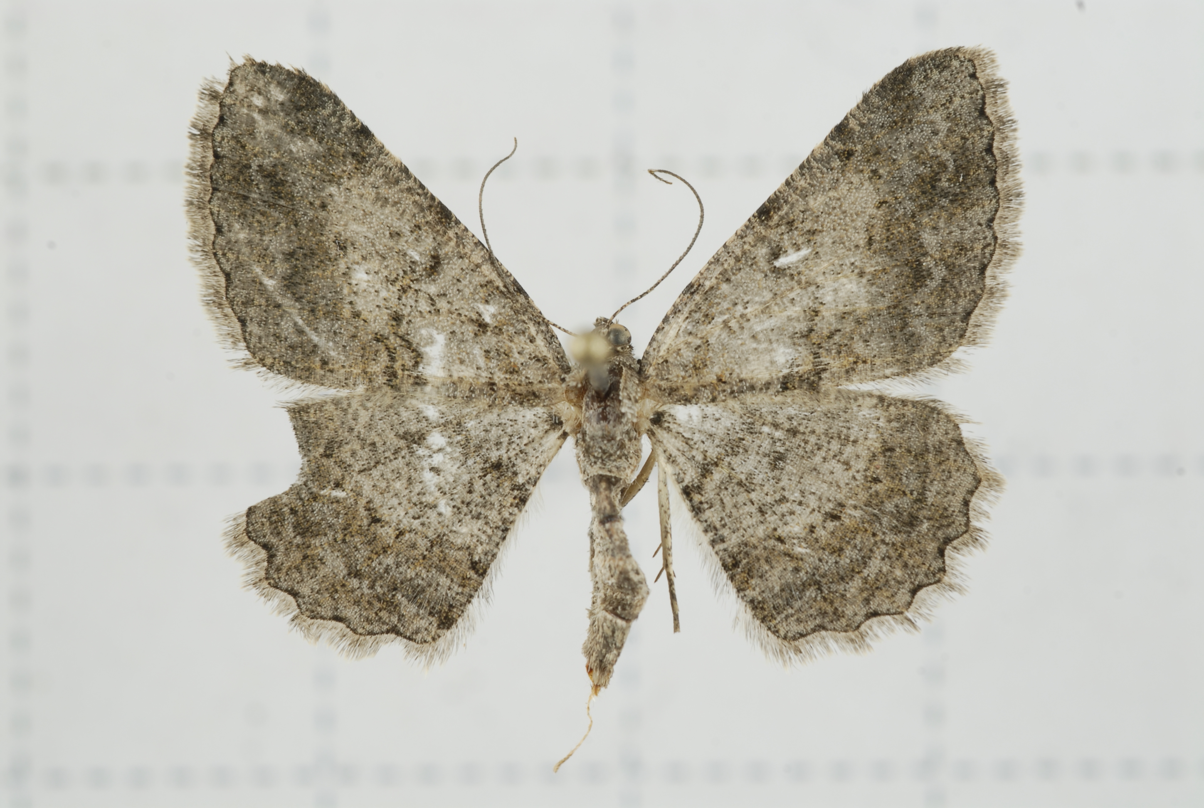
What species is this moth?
Psilalcis breta rantaizana
